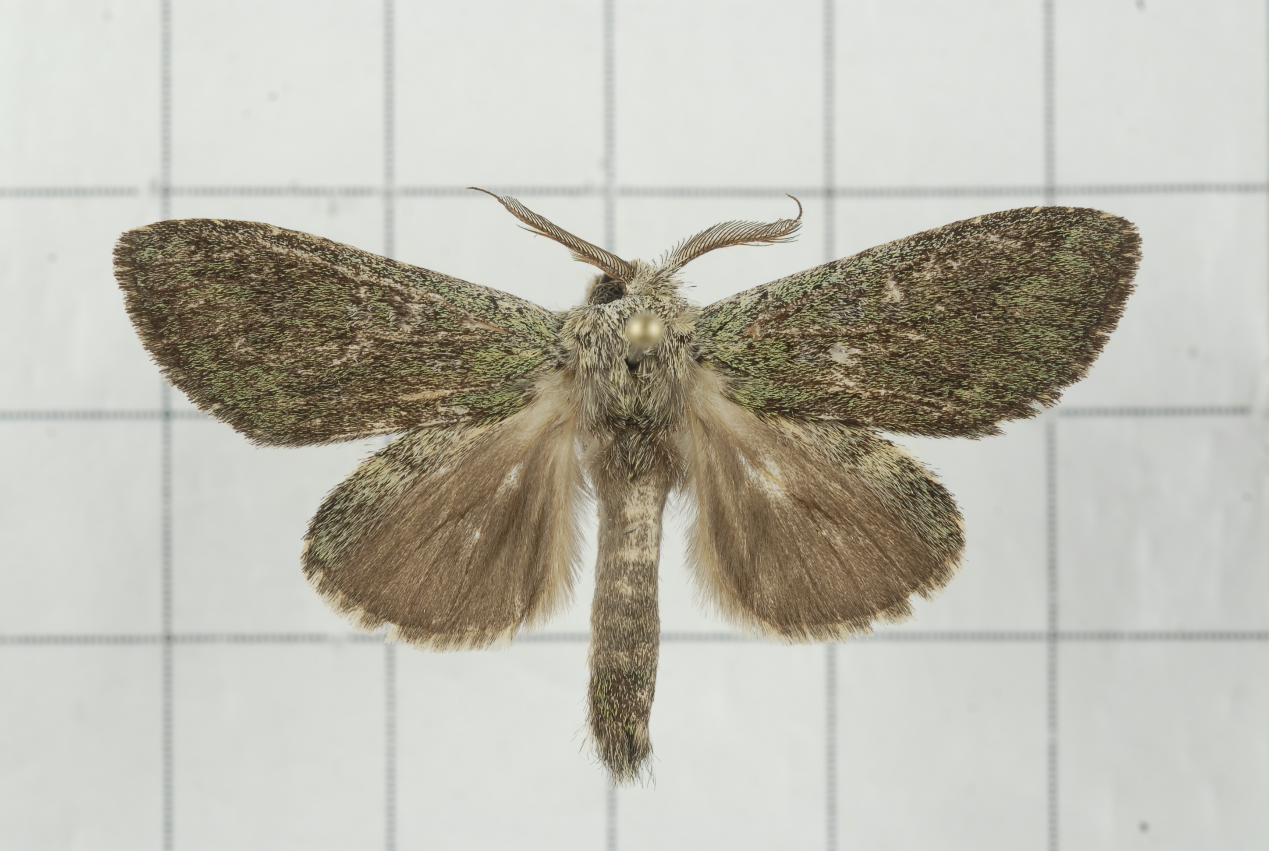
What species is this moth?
Syntypistis cyanea cyanea
